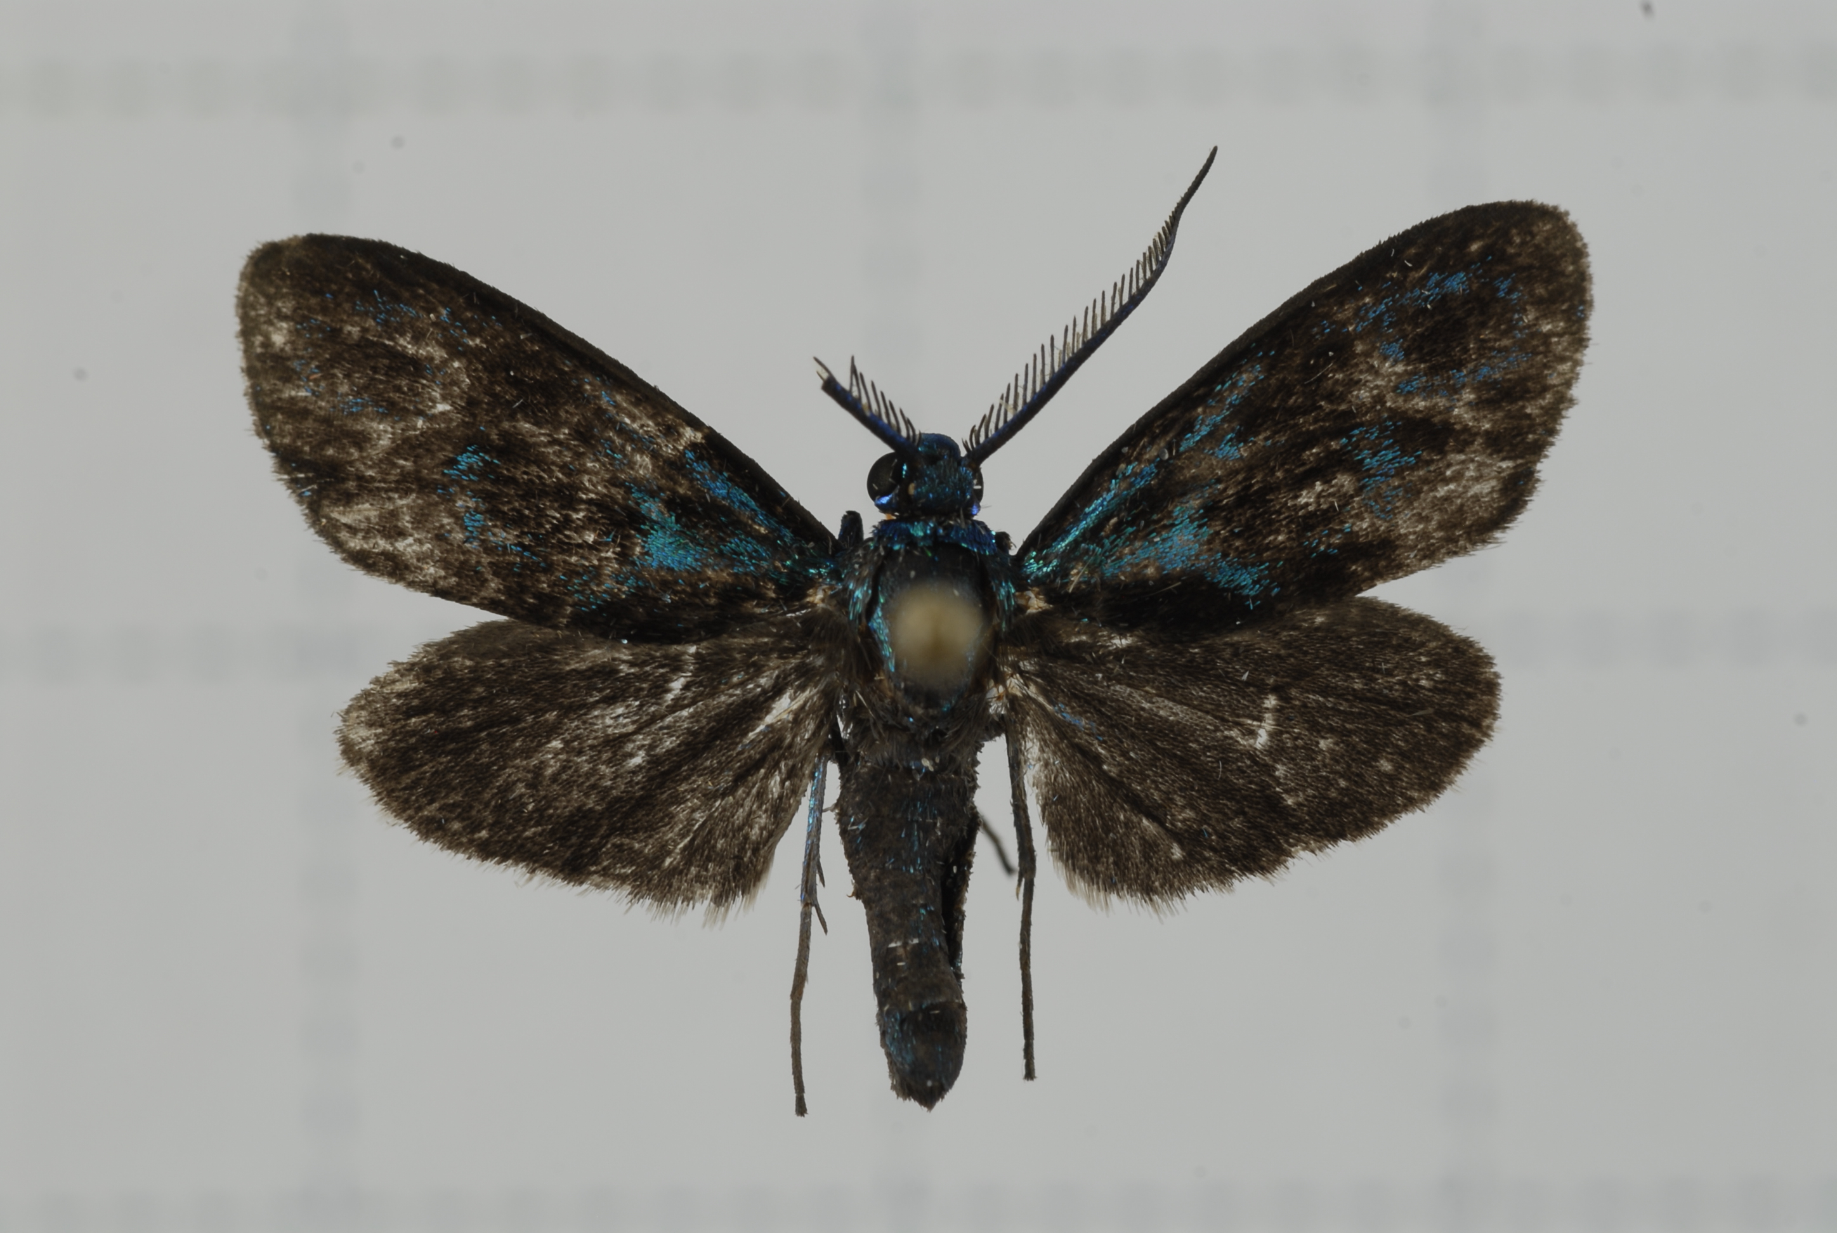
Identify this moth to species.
Clelea formosana simplicior
